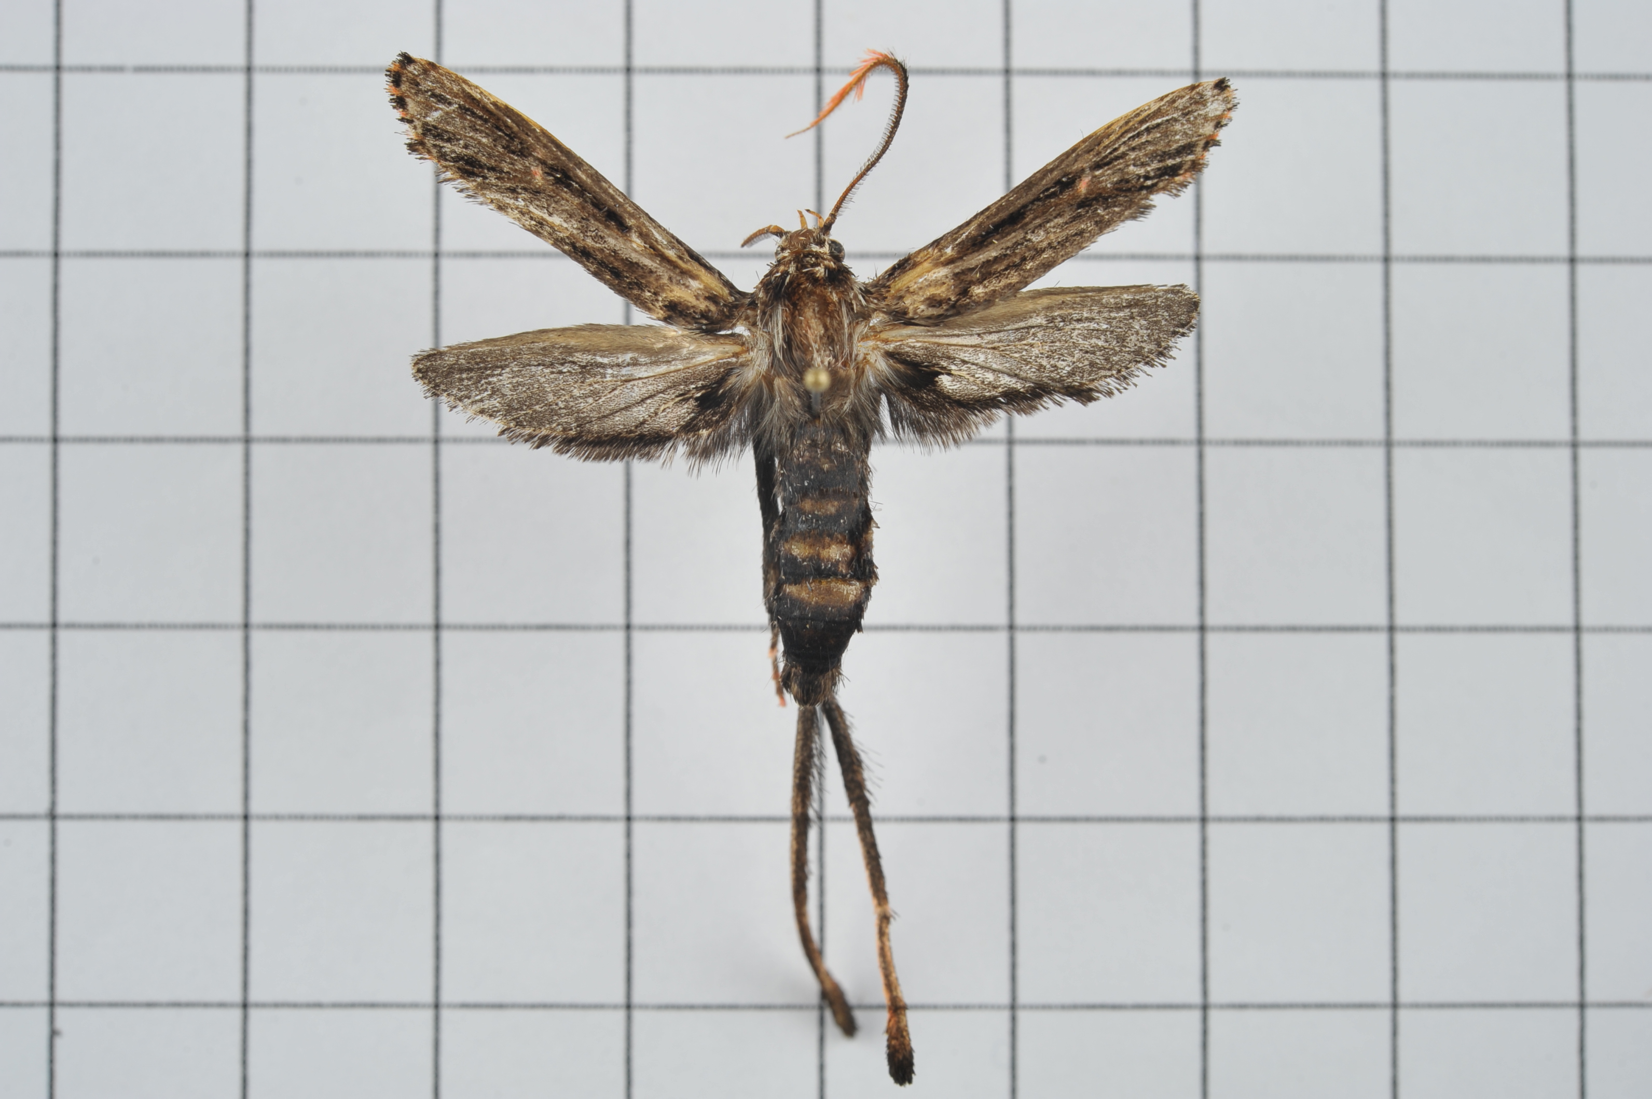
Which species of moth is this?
Ashinaga longimana
